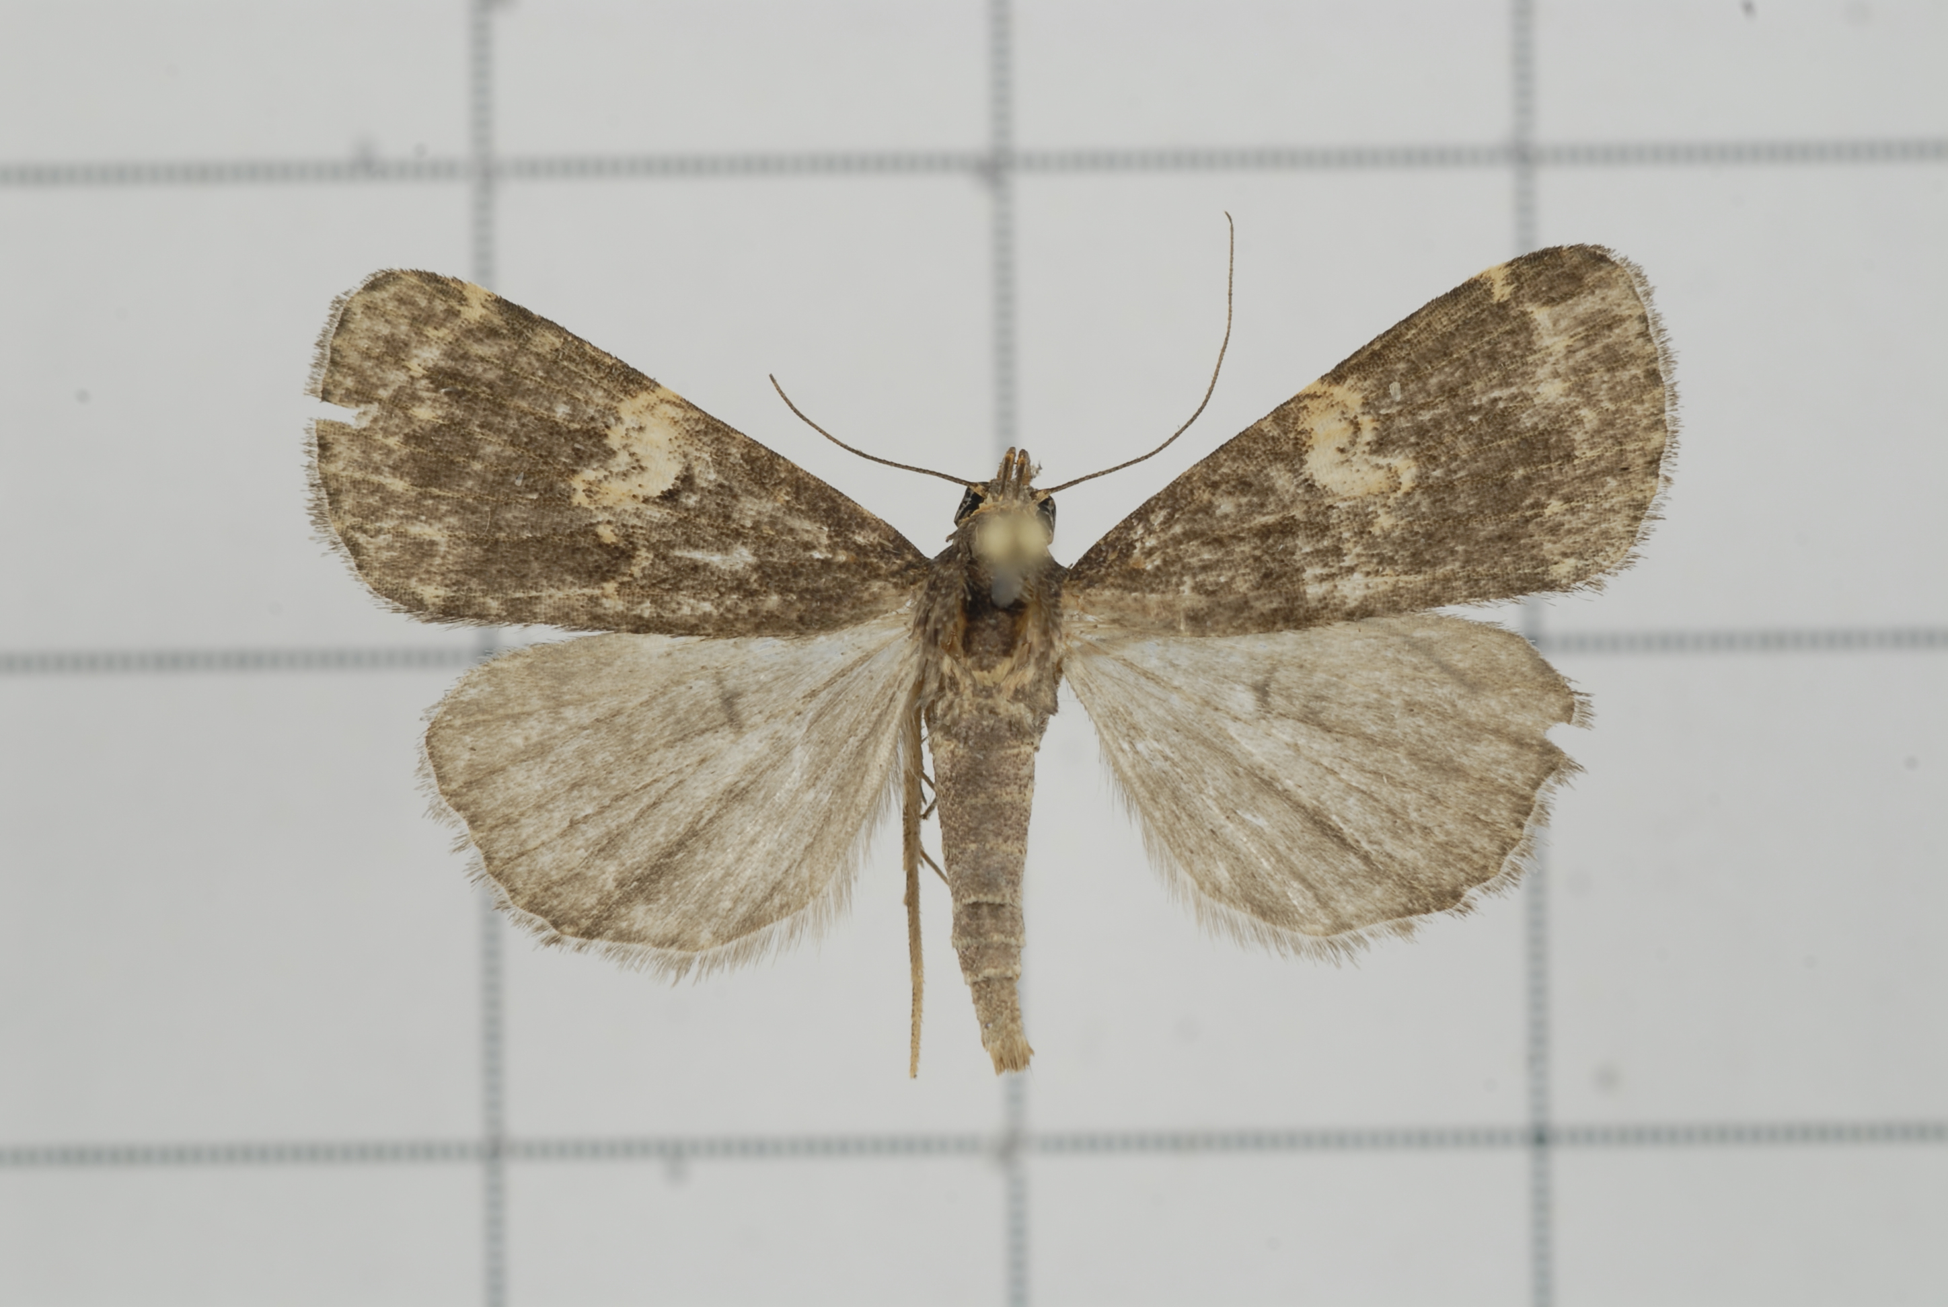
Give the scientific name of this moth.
Hydrillodes gravatalis
